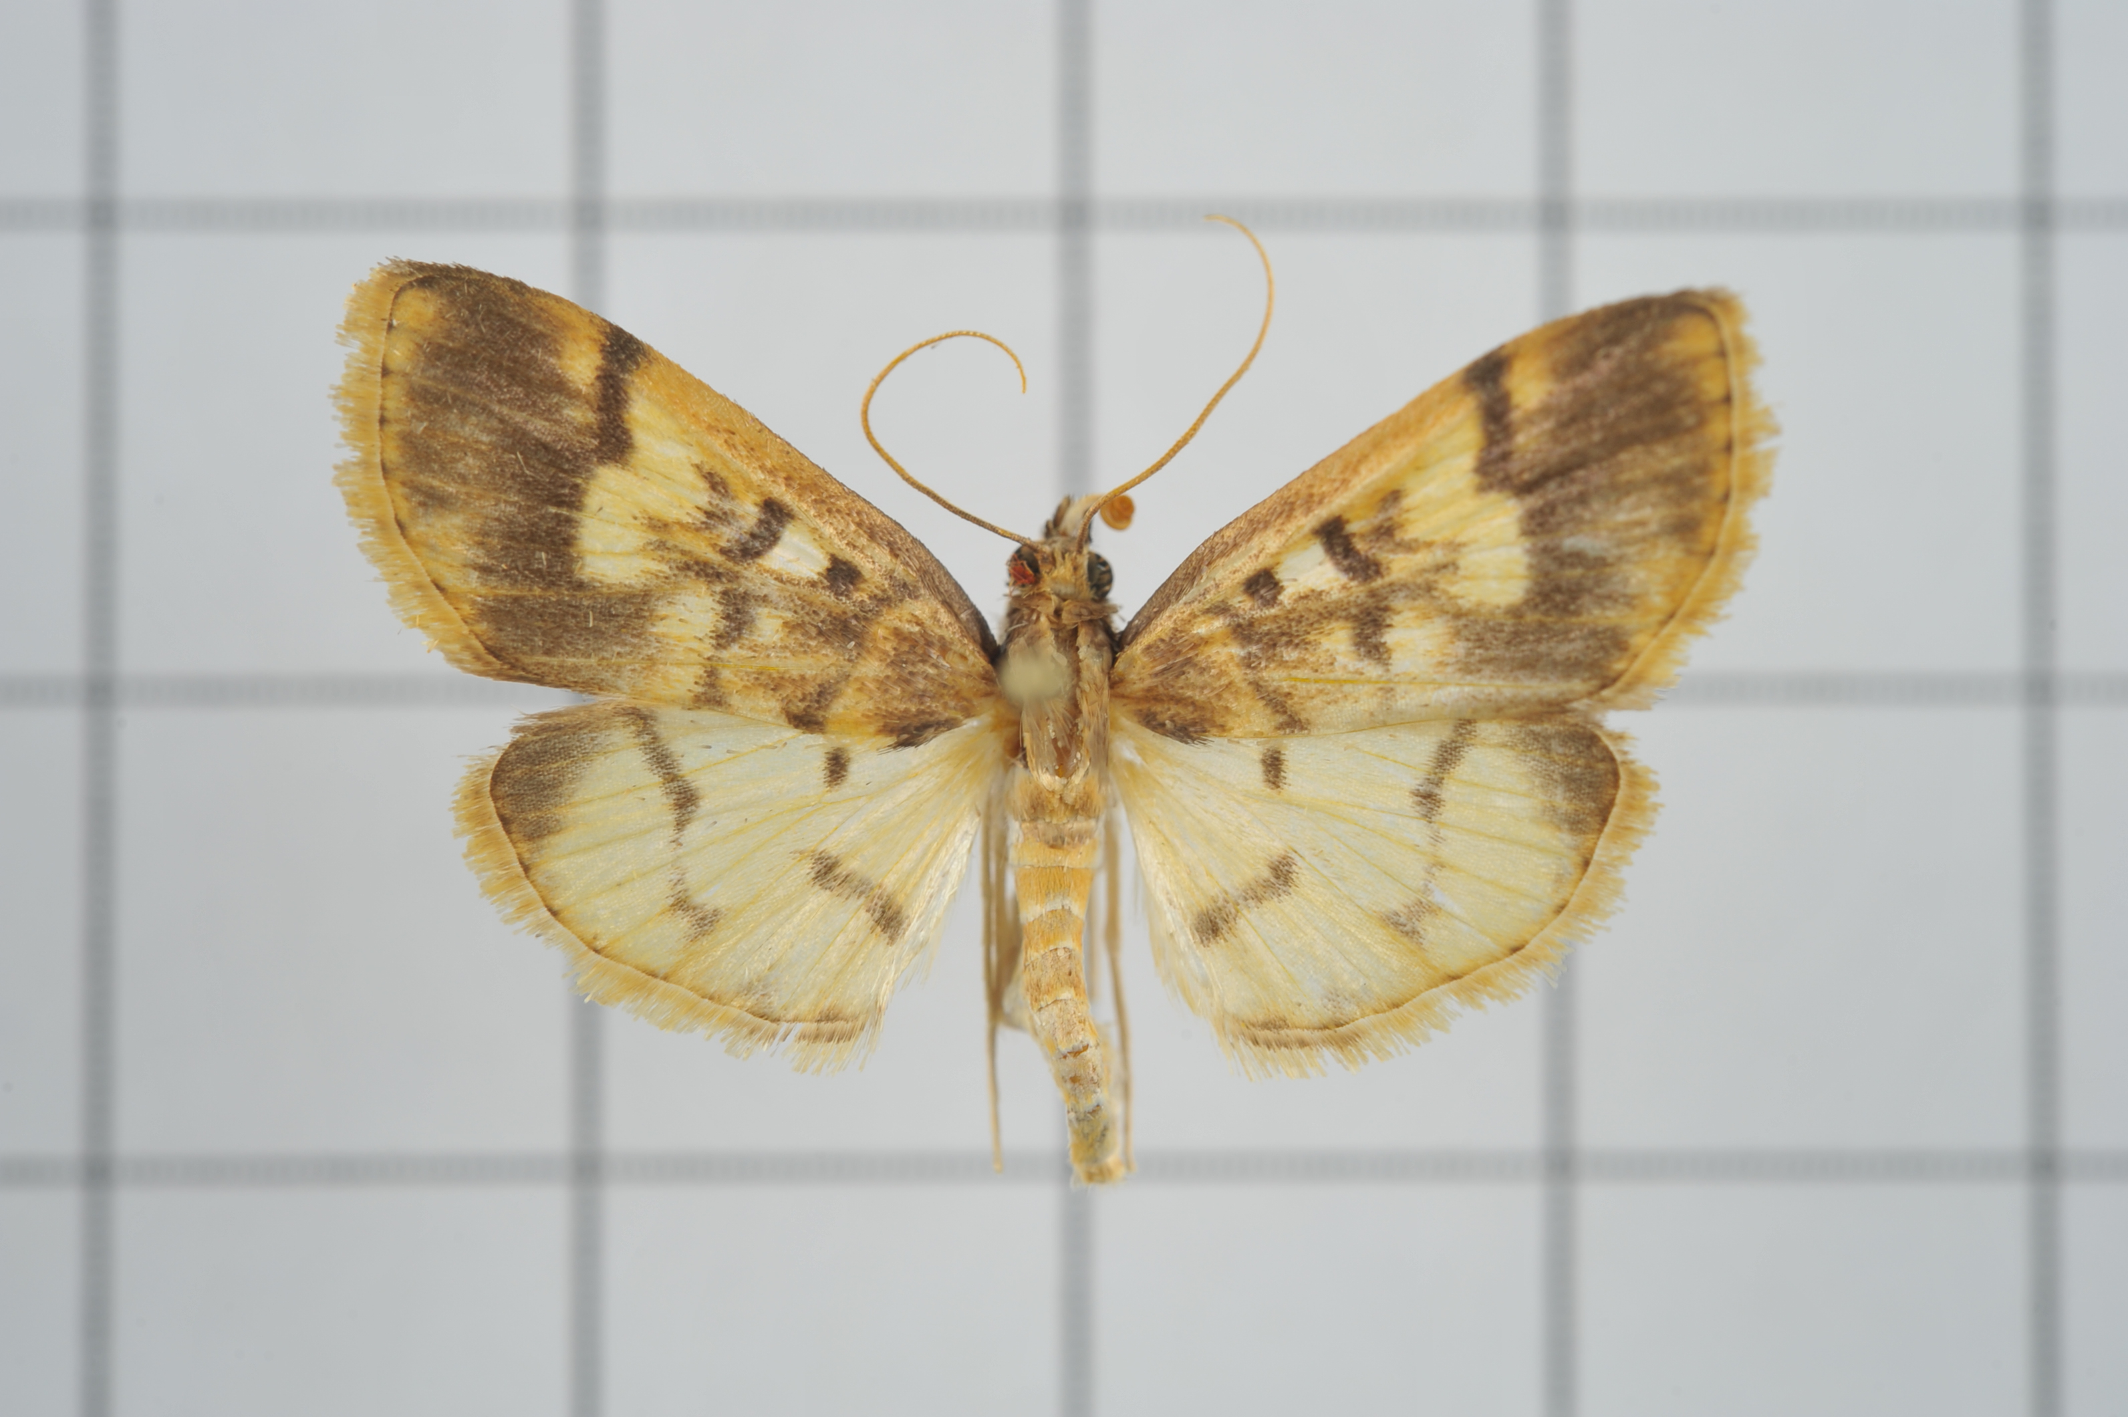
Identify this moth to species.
Pseudebulea fentoni
